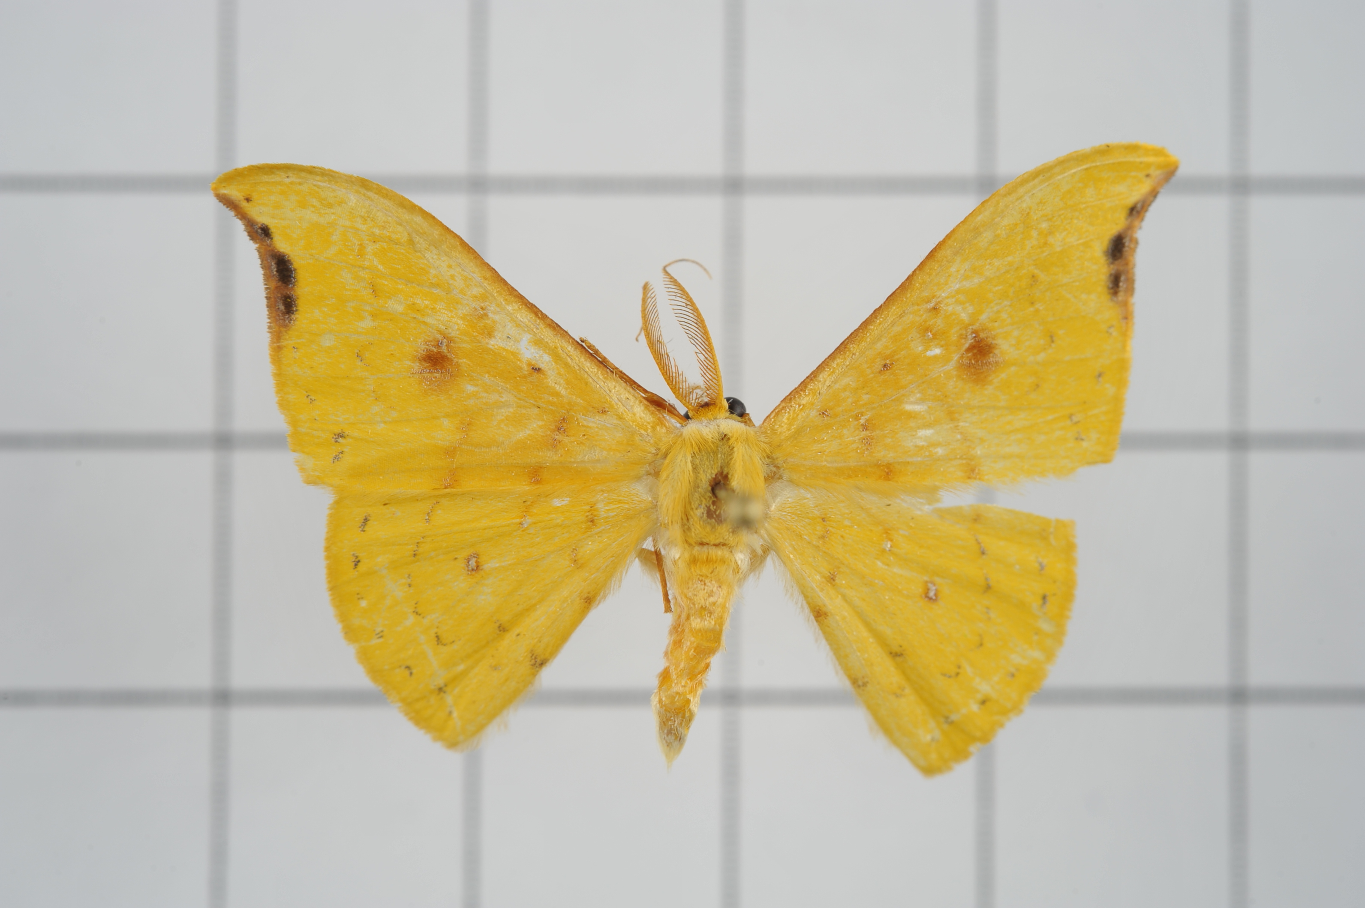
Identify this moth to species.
Tridrepana arikana arikana
